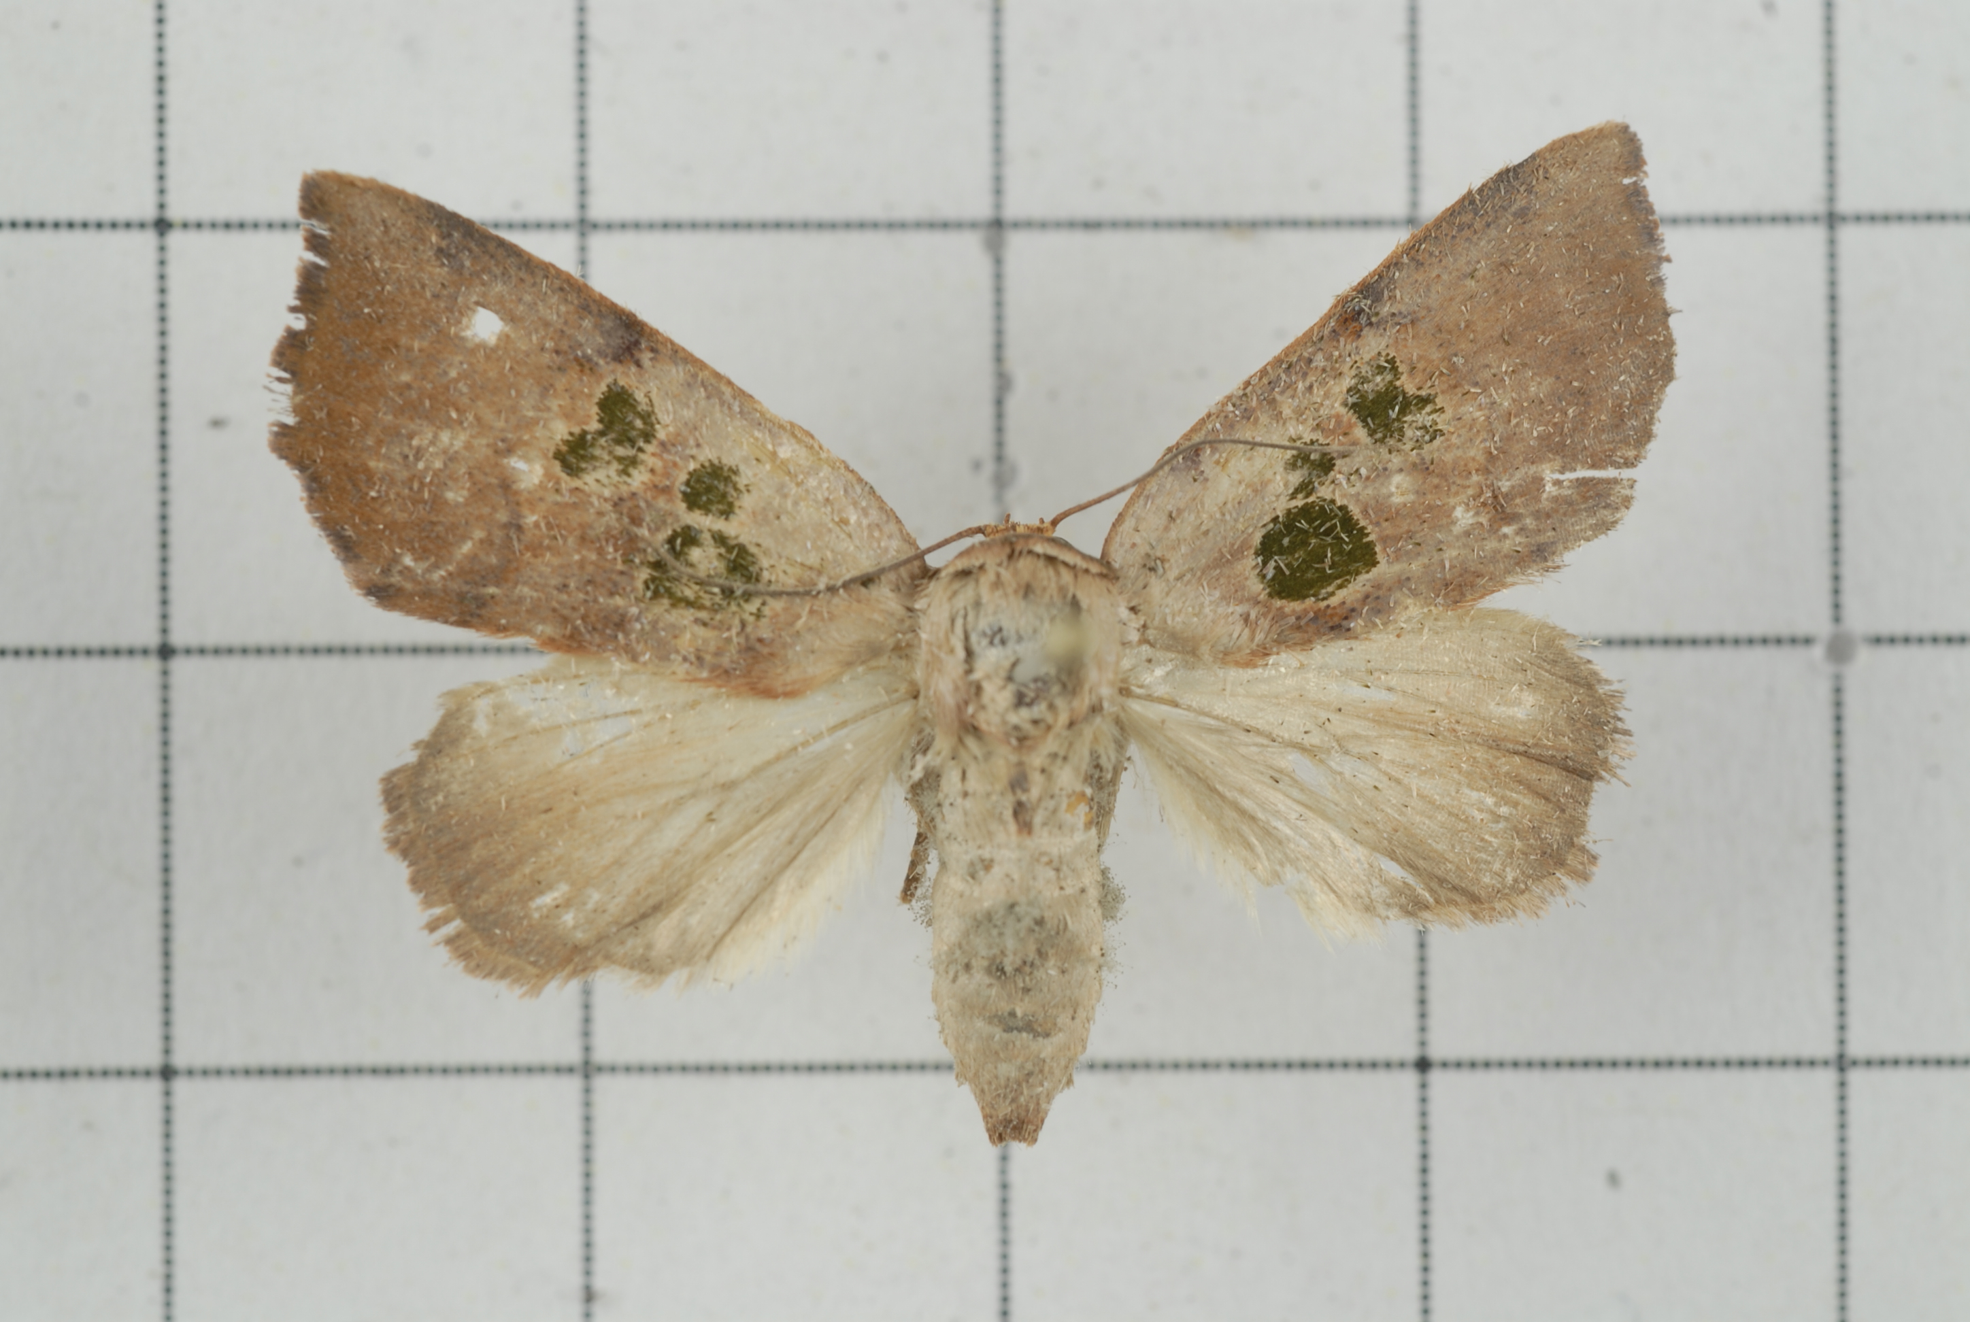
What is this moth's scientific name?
Xenochroa trimacula
